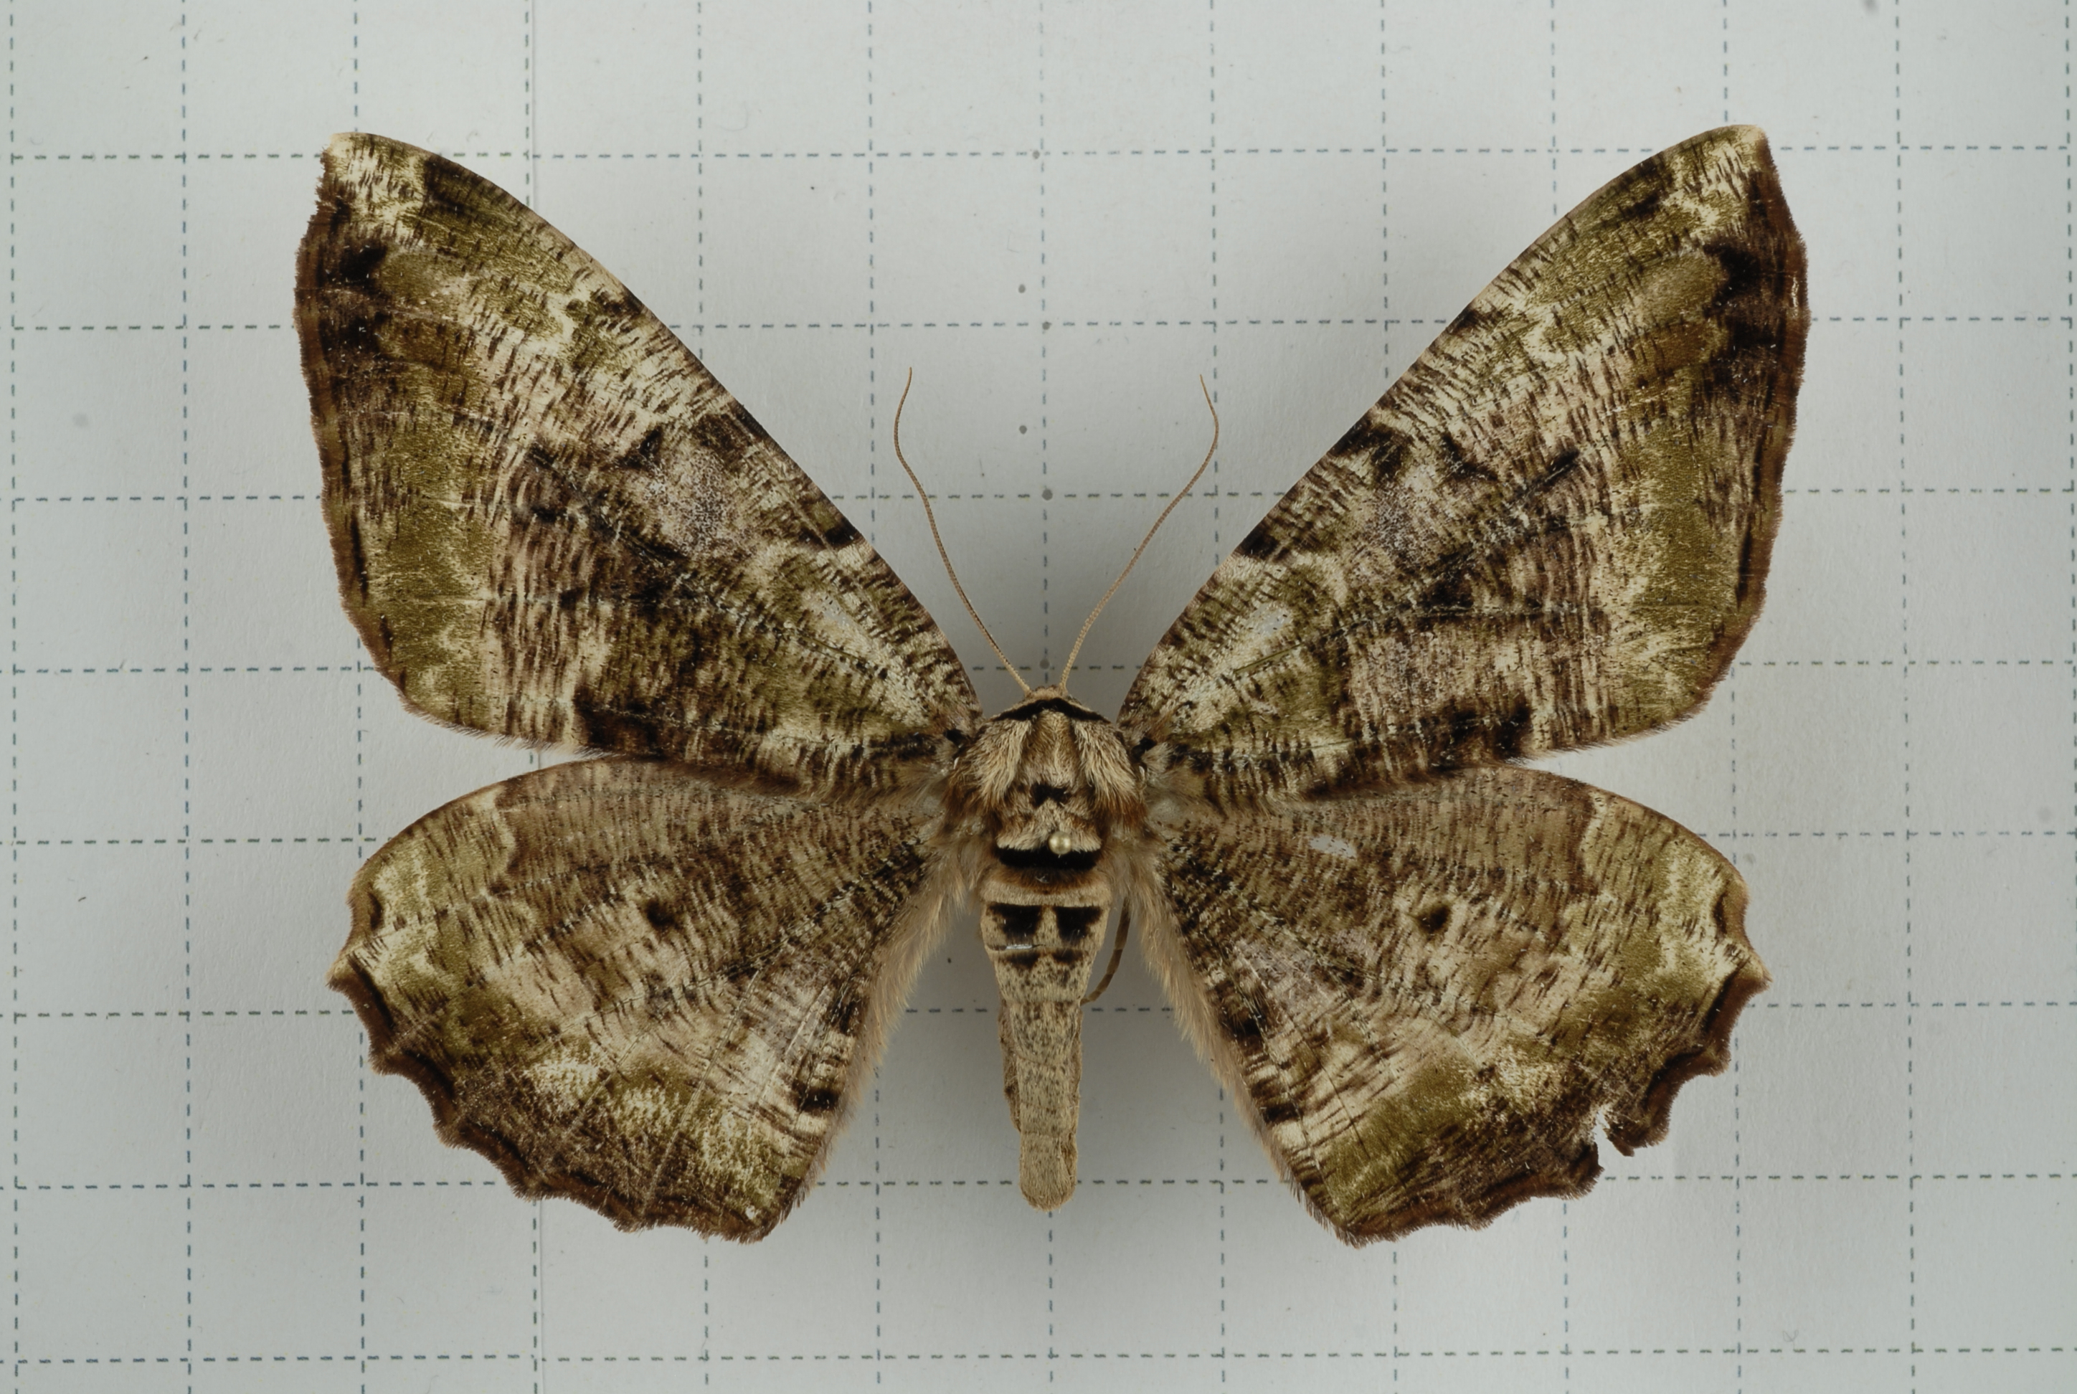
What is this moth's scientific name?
Blepharoctenucha virescens kawabei
